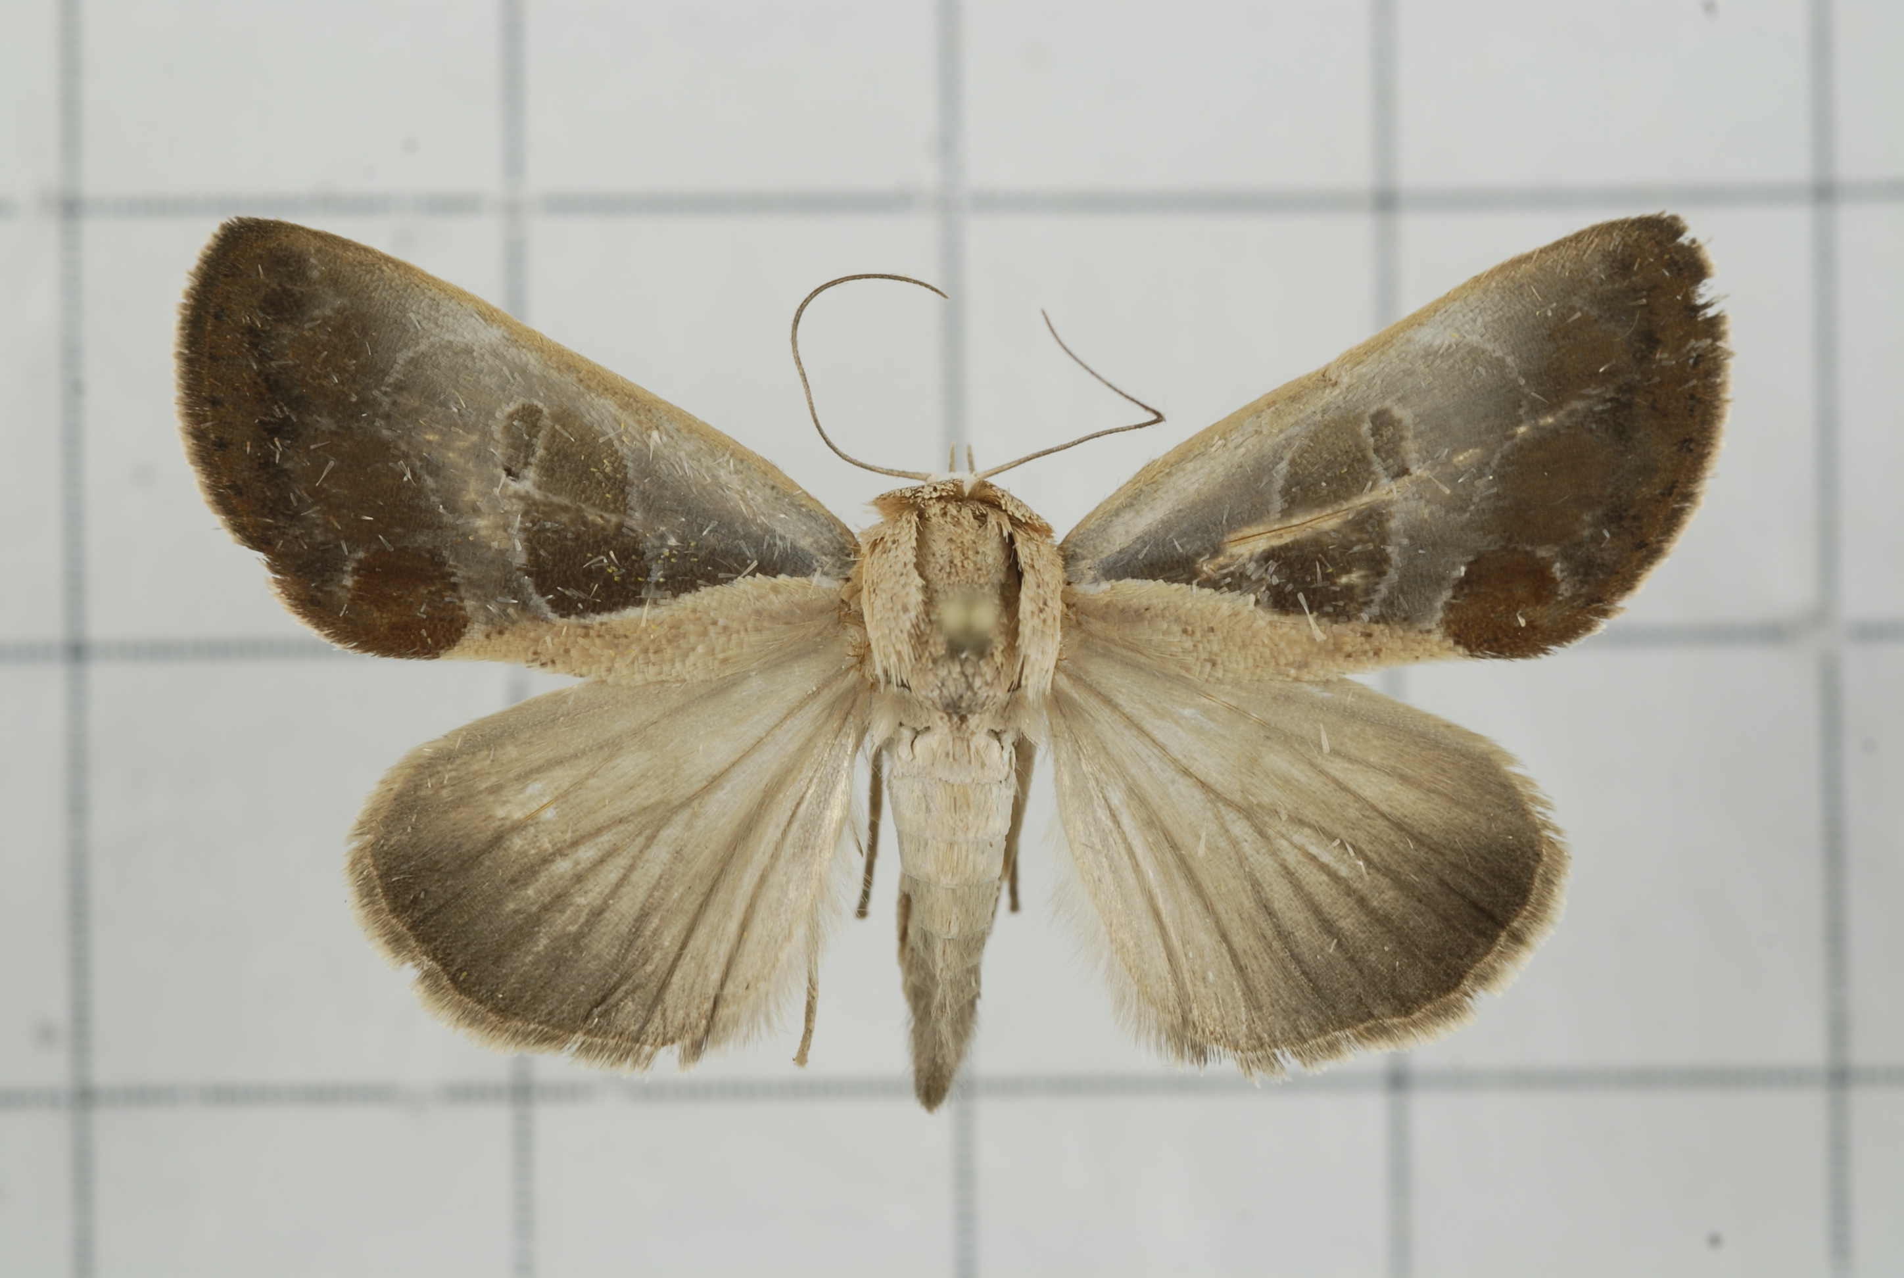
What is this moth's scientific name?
Westermannia elliptica elliptica
